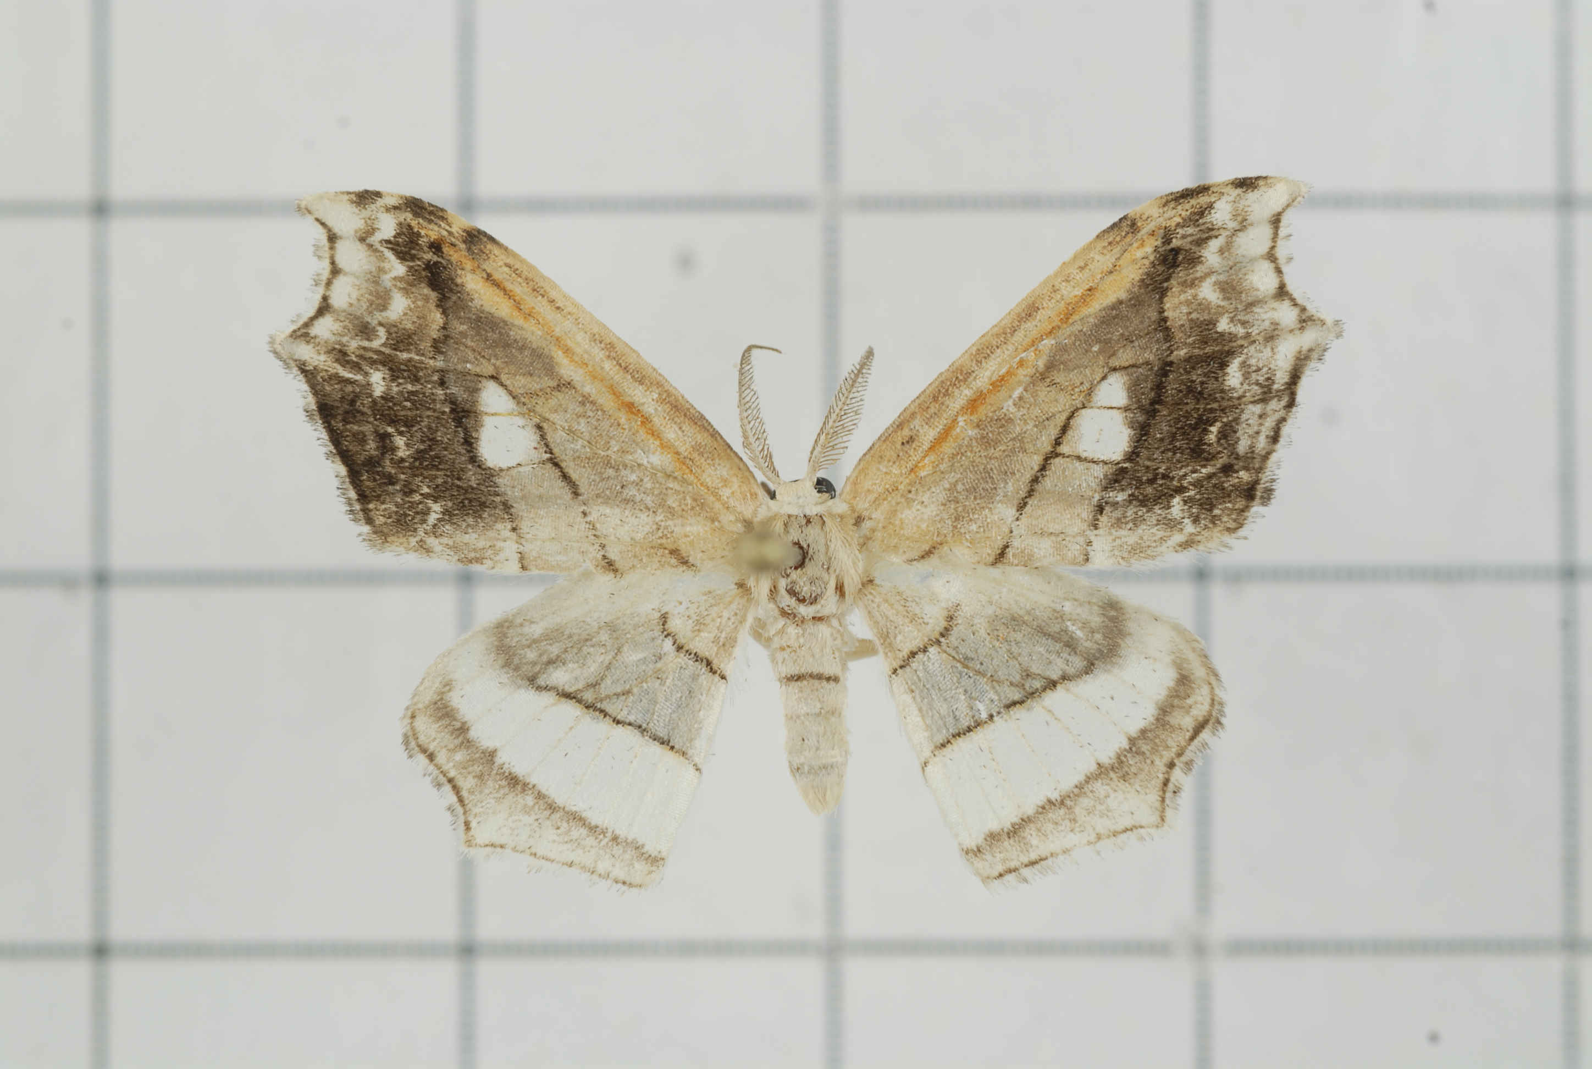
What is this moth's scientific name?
Leucoblepsis taiwanensis
